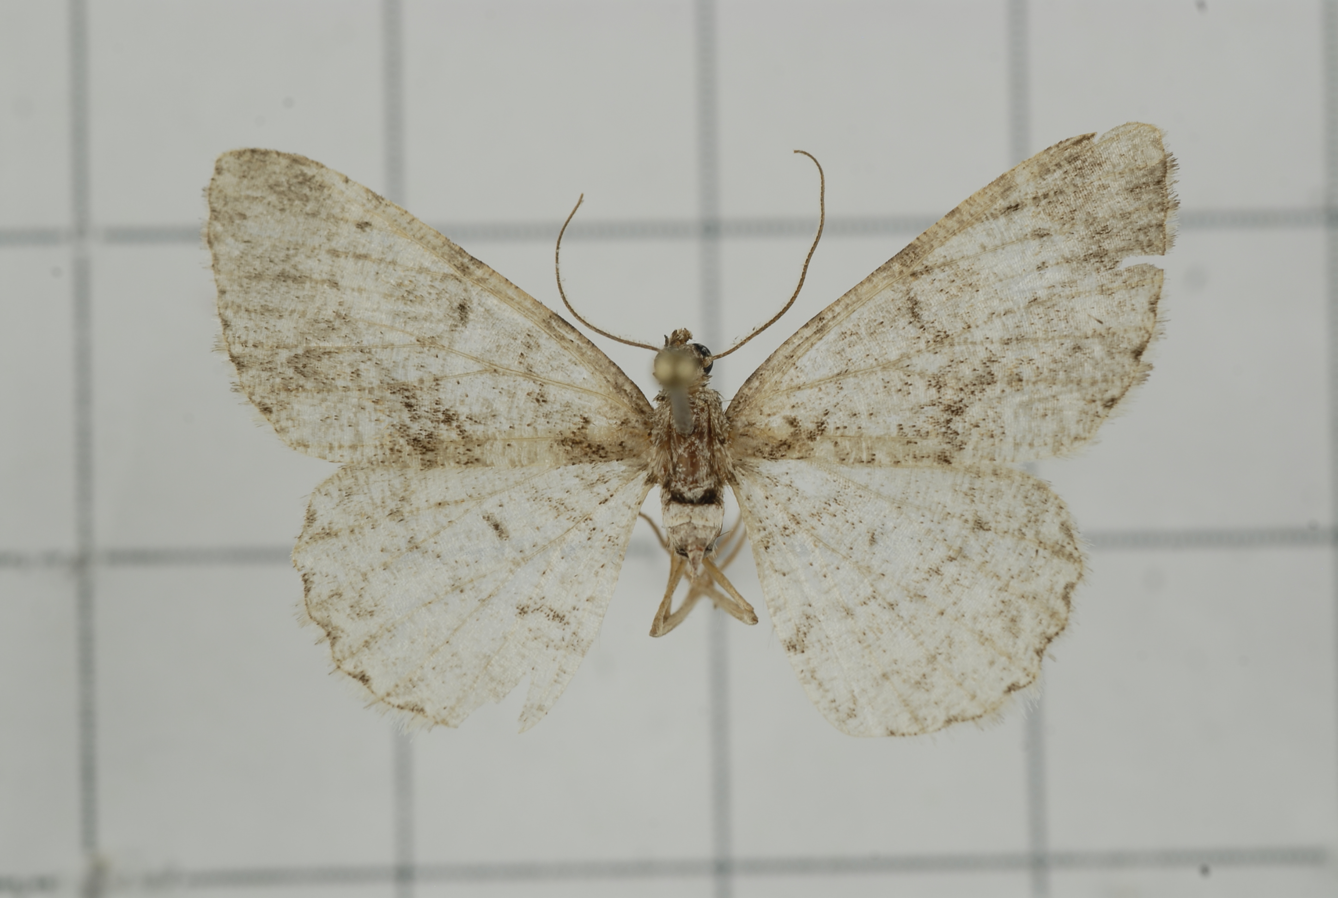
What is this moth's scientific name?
Psilalcis rotundata
